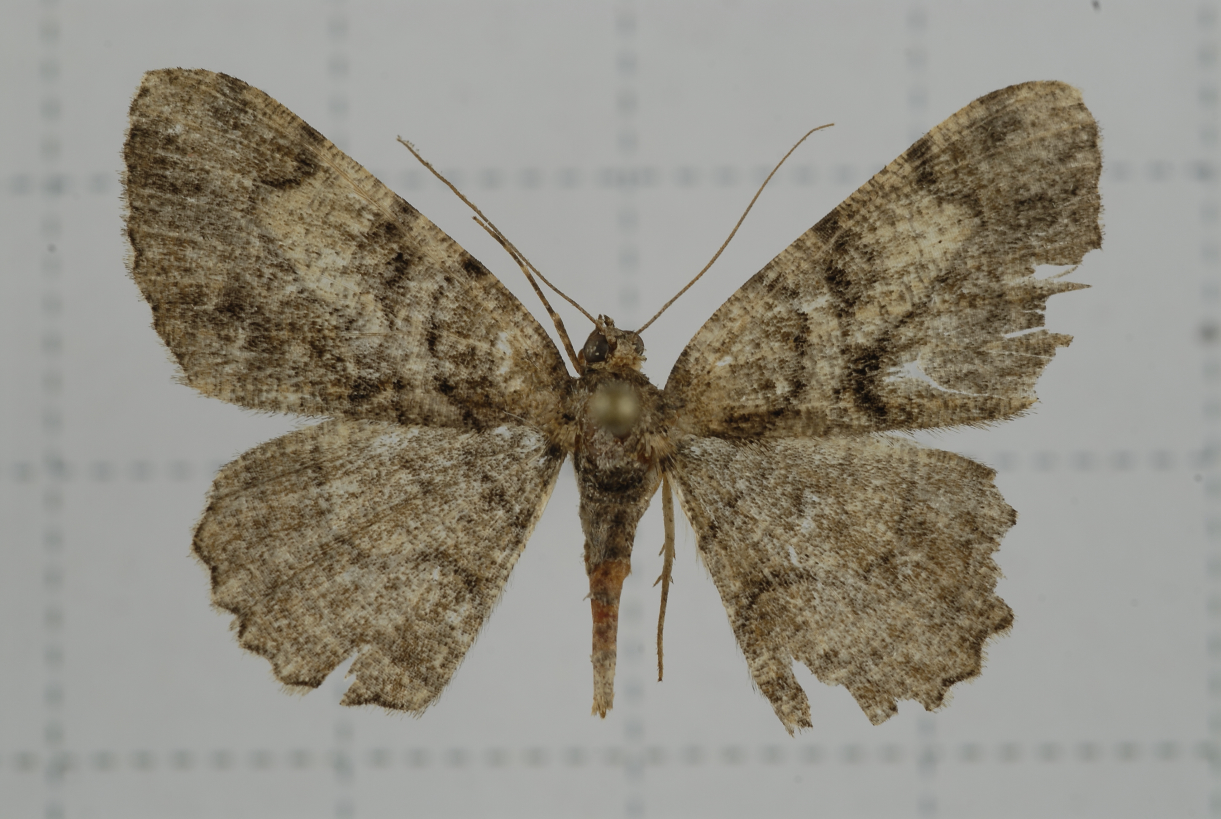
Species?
Psilalcis pulveraria
